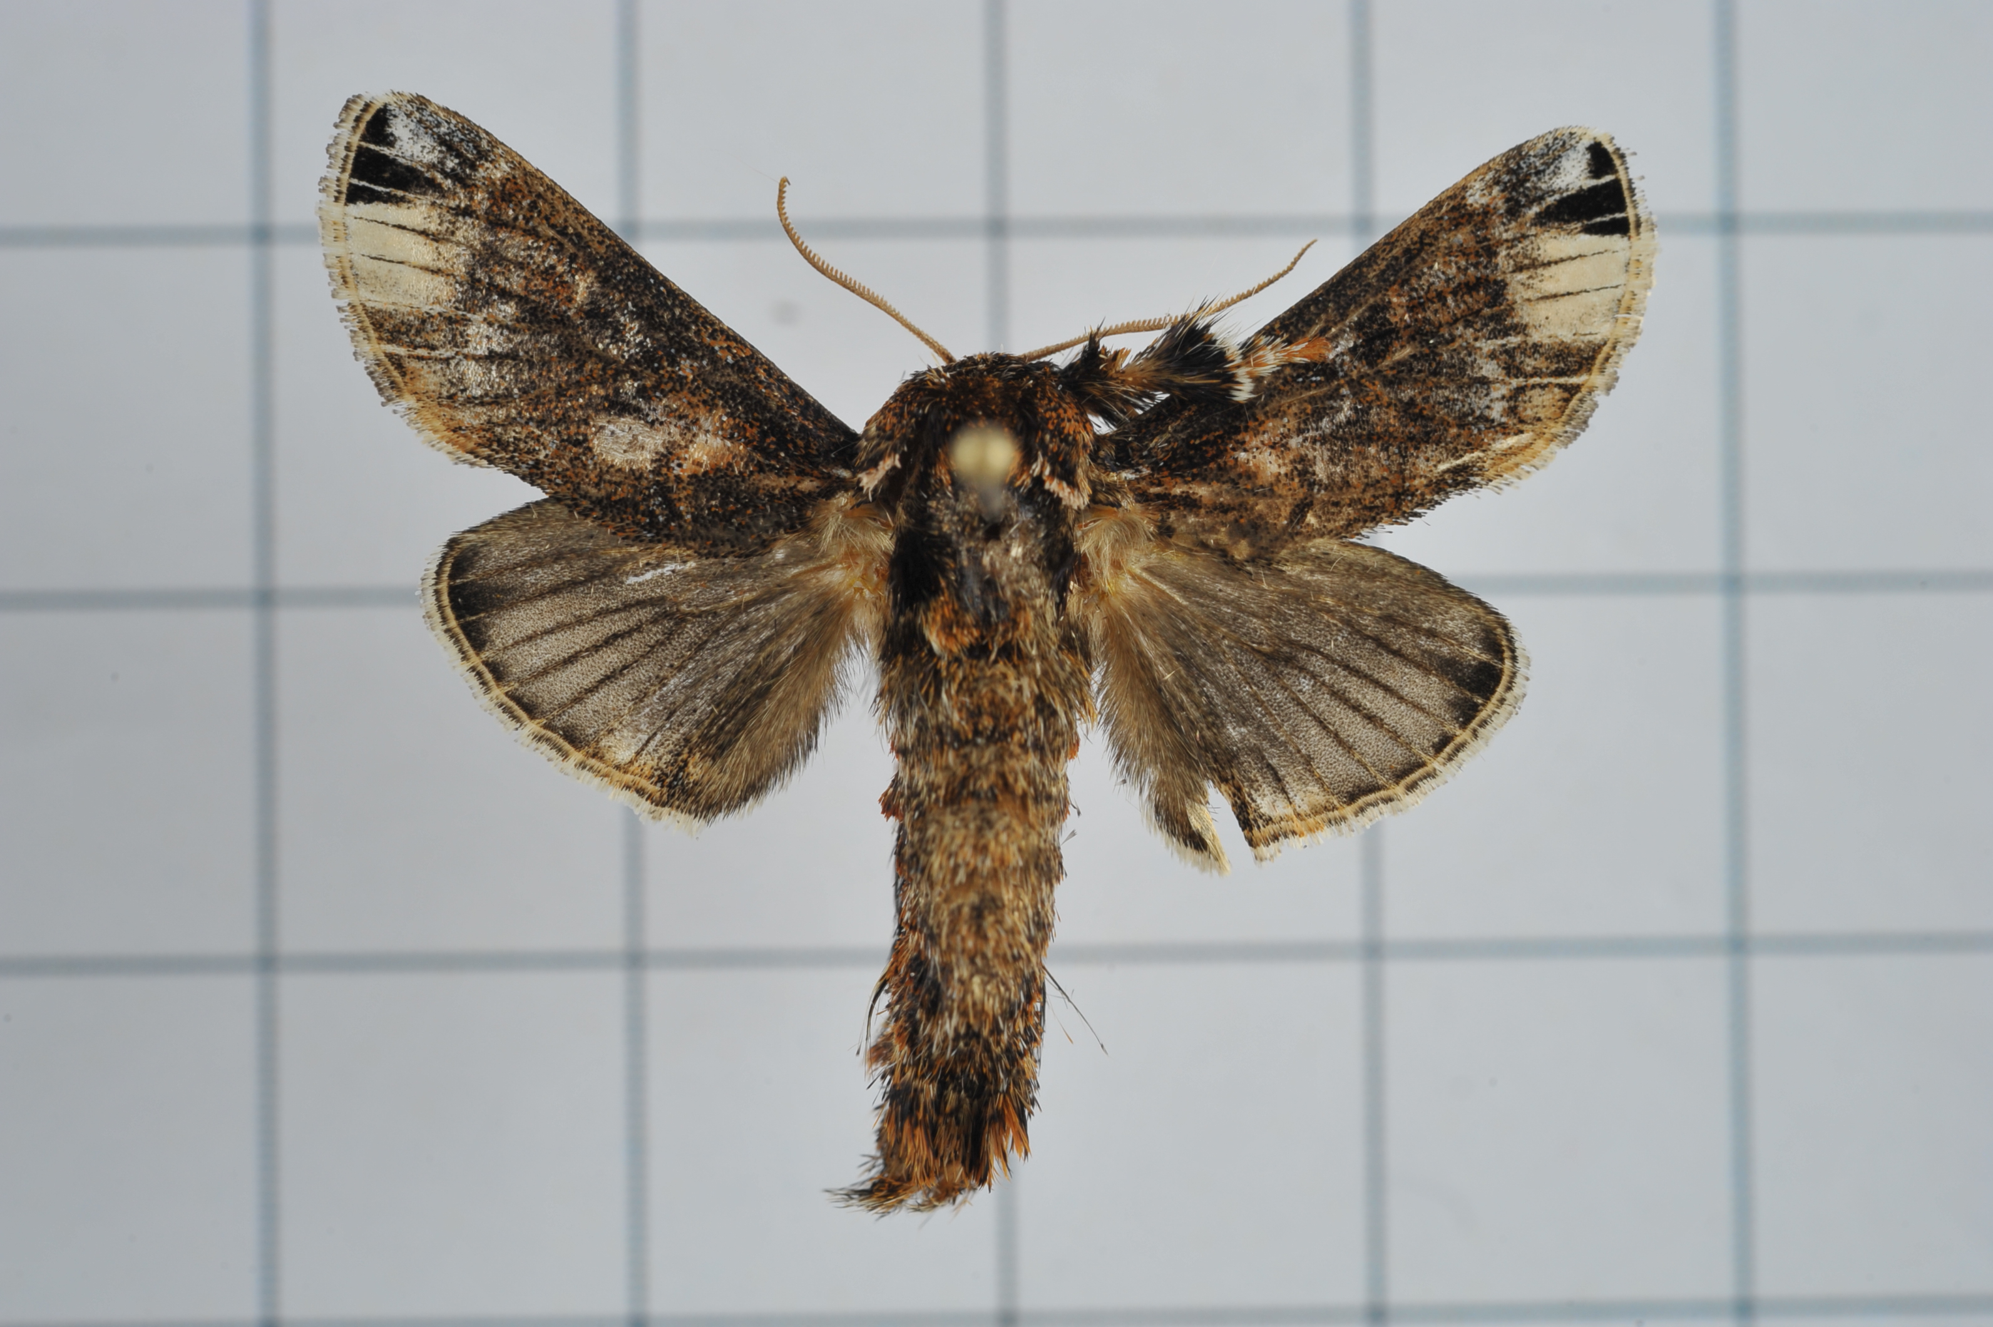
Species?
Belippa horrida
